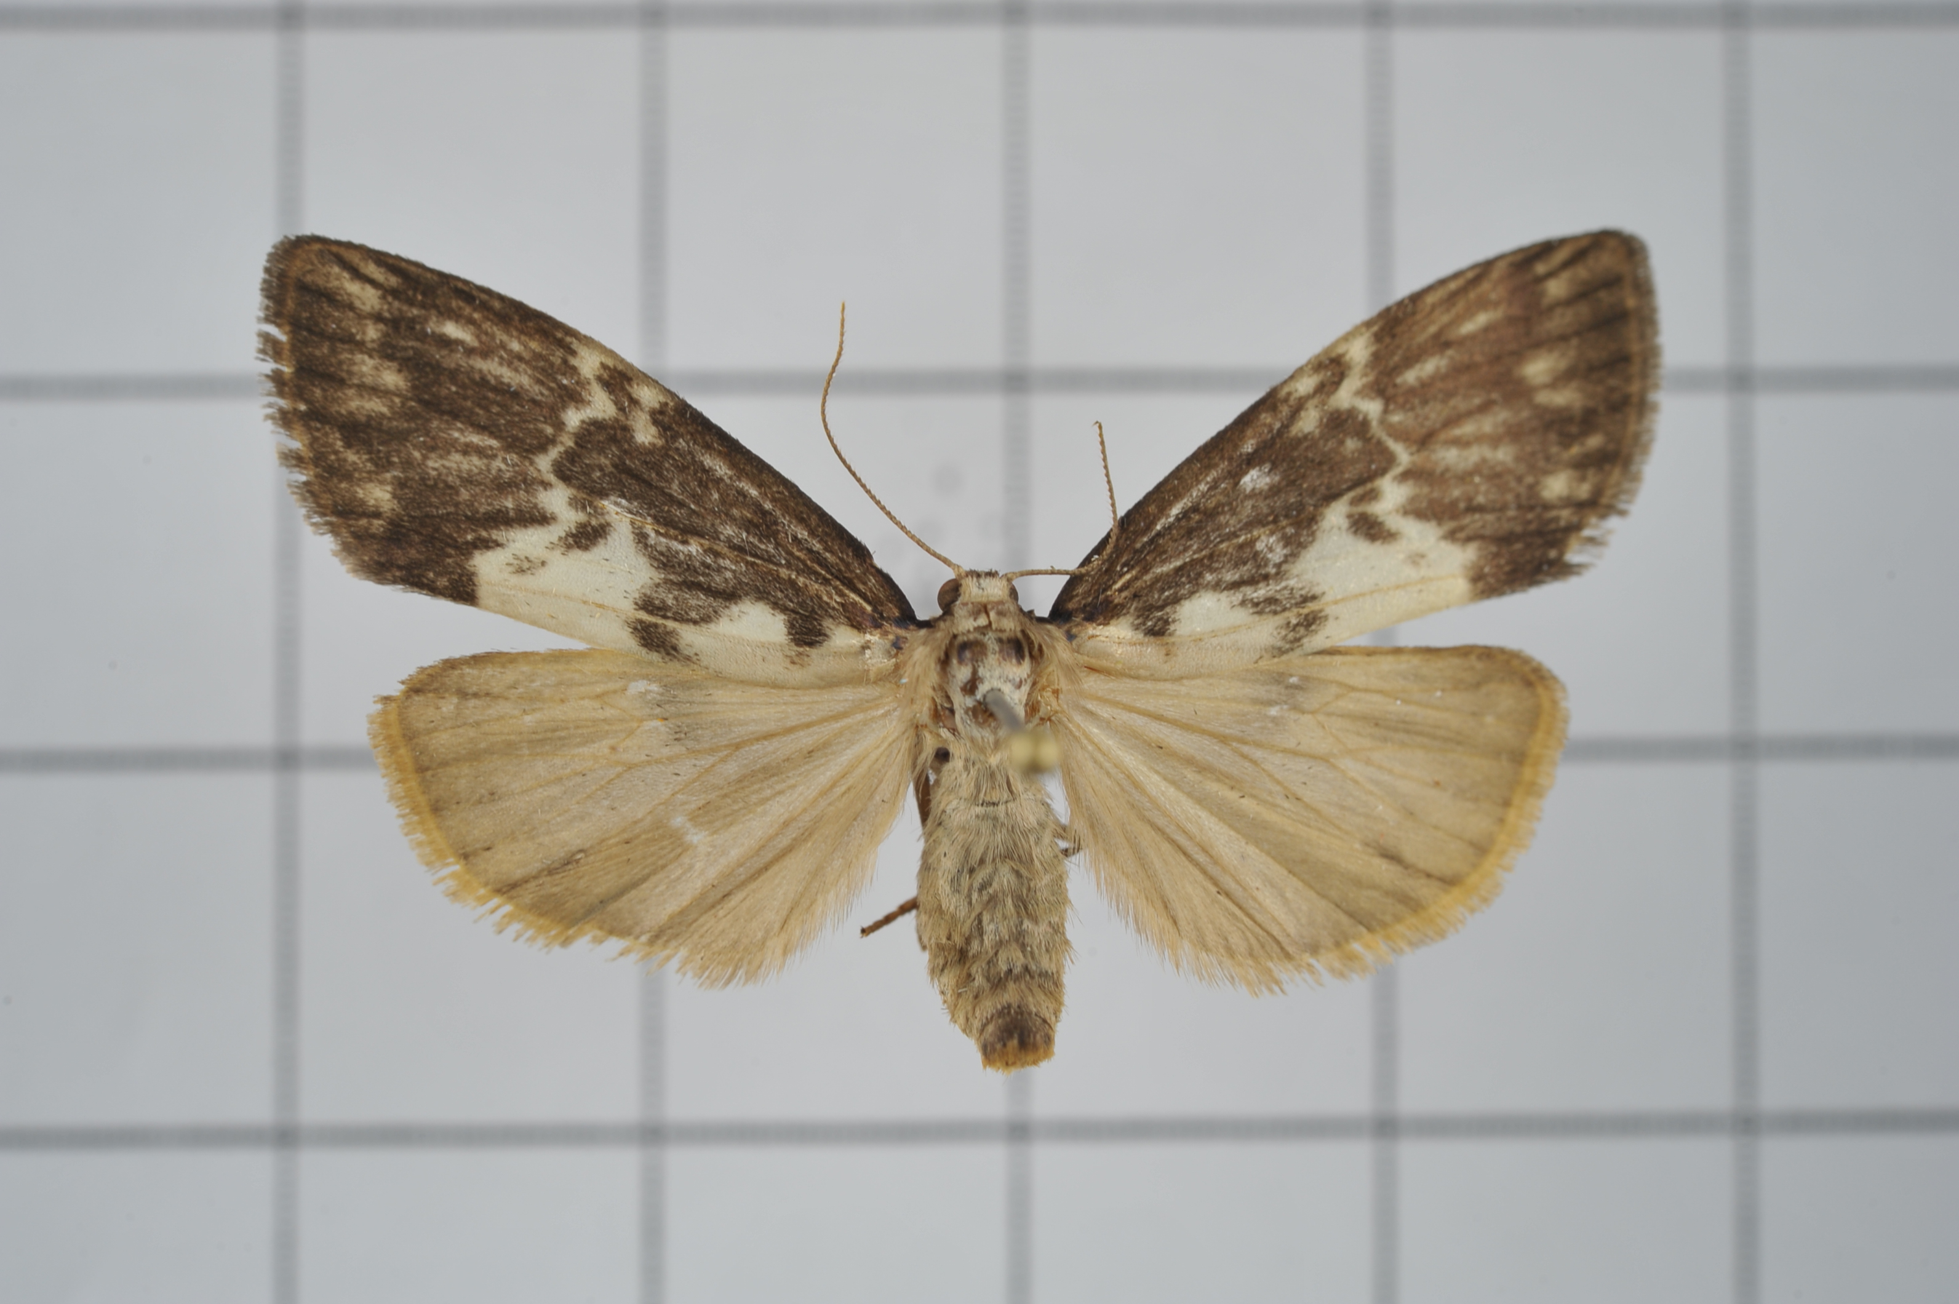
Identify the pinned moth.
Barsura albidorsalis
